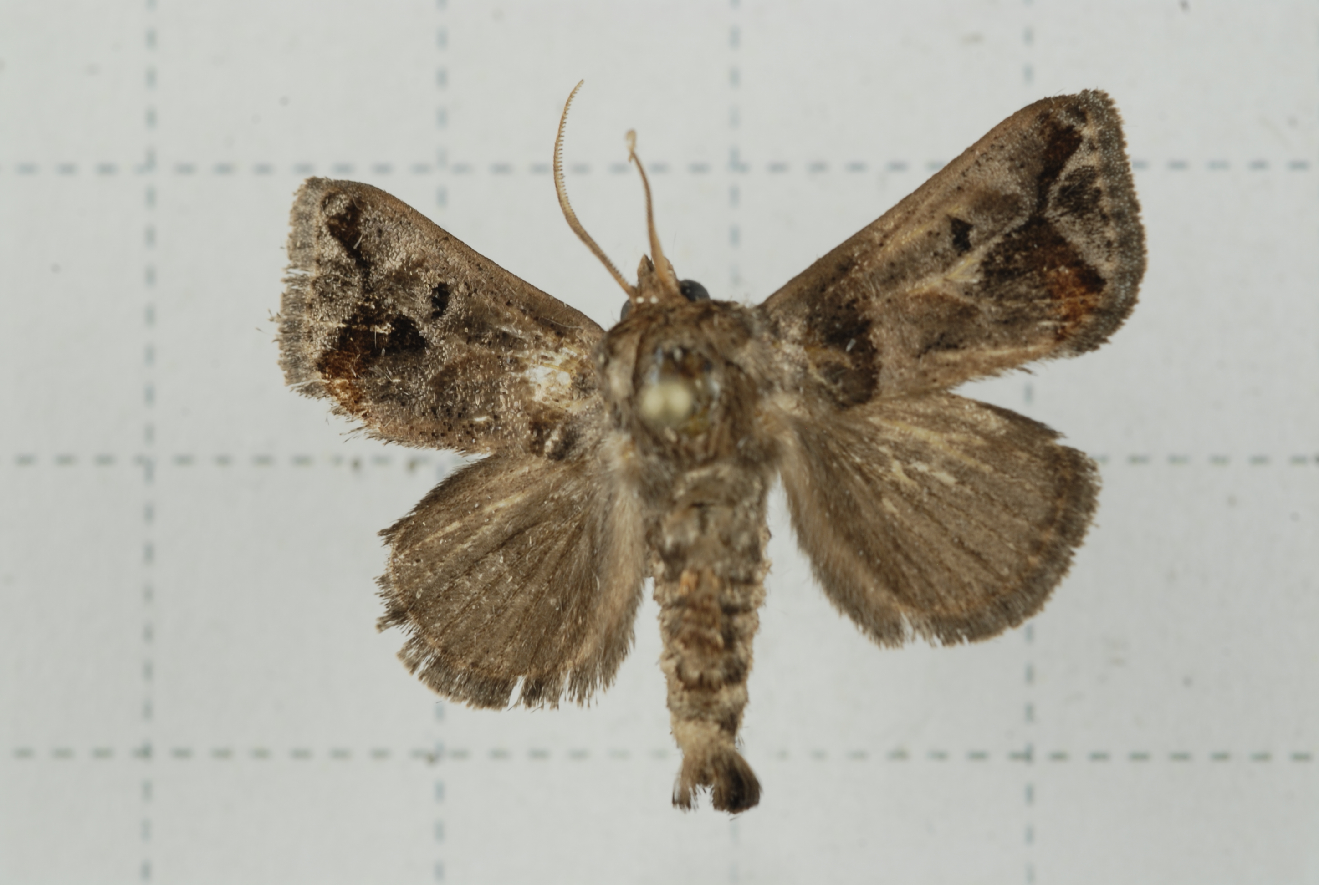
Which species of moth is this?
Phlossa conjuncta
